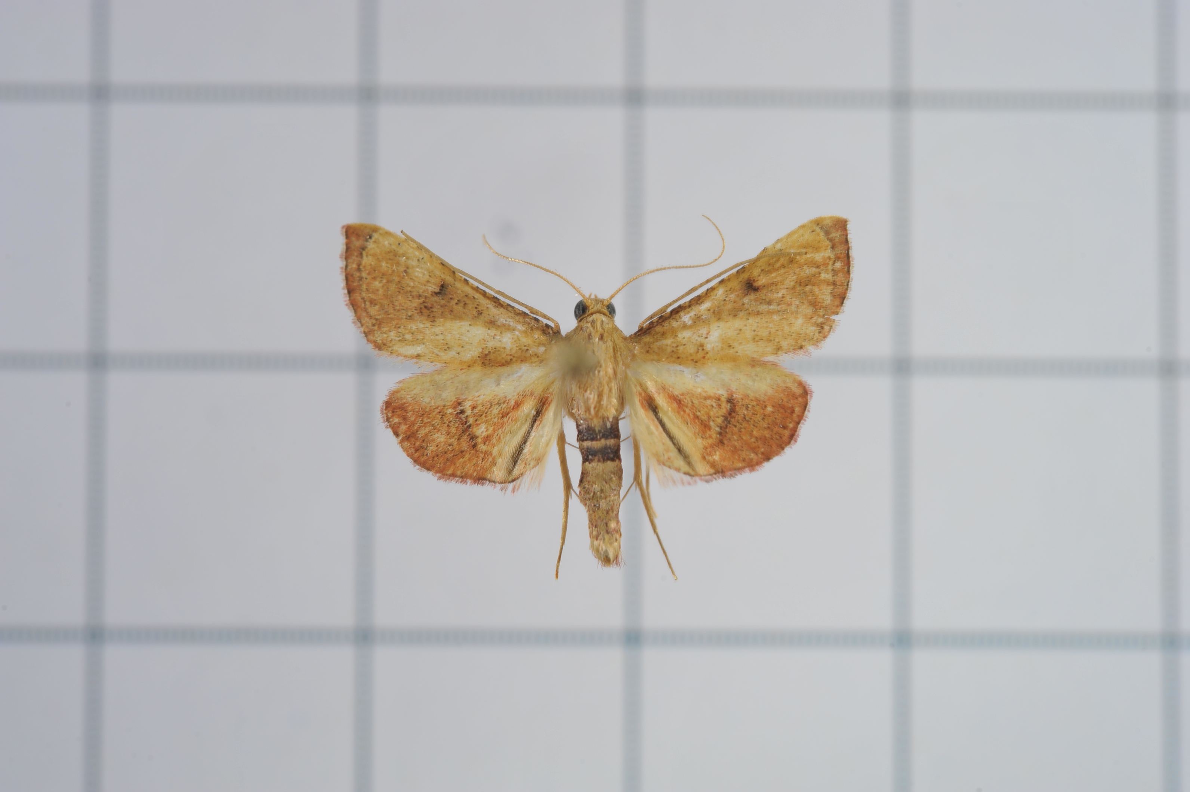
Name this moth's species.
Endotricha nicobaralis
